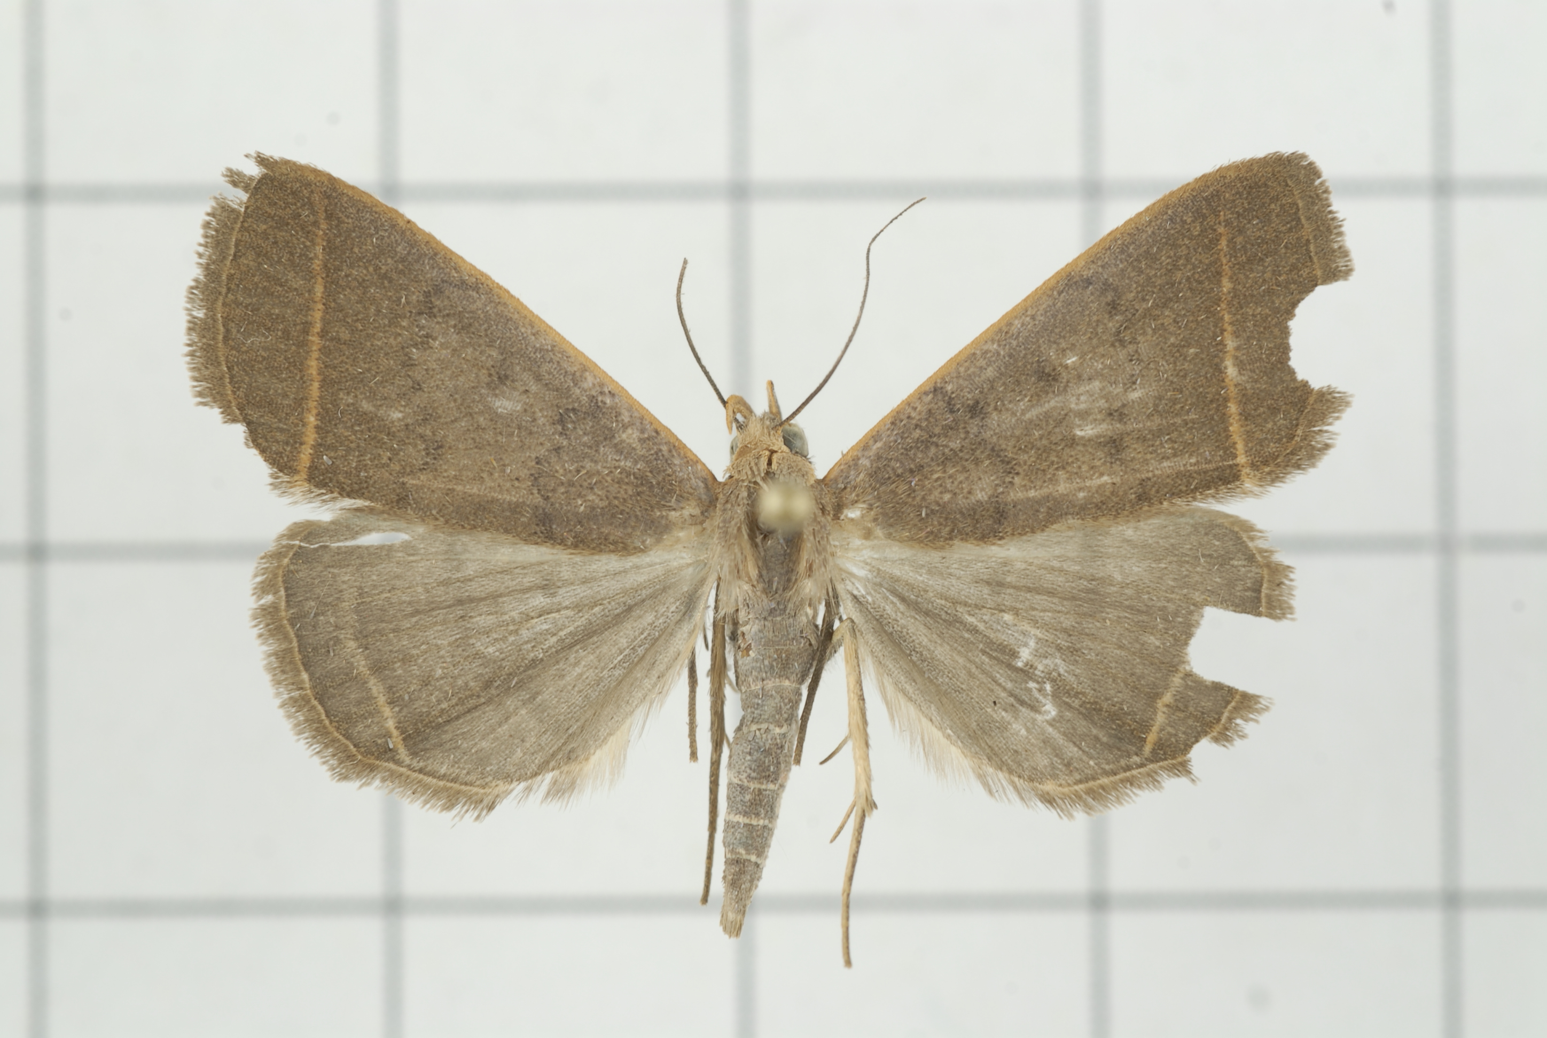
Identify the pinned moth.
Simplicia cornicalis
